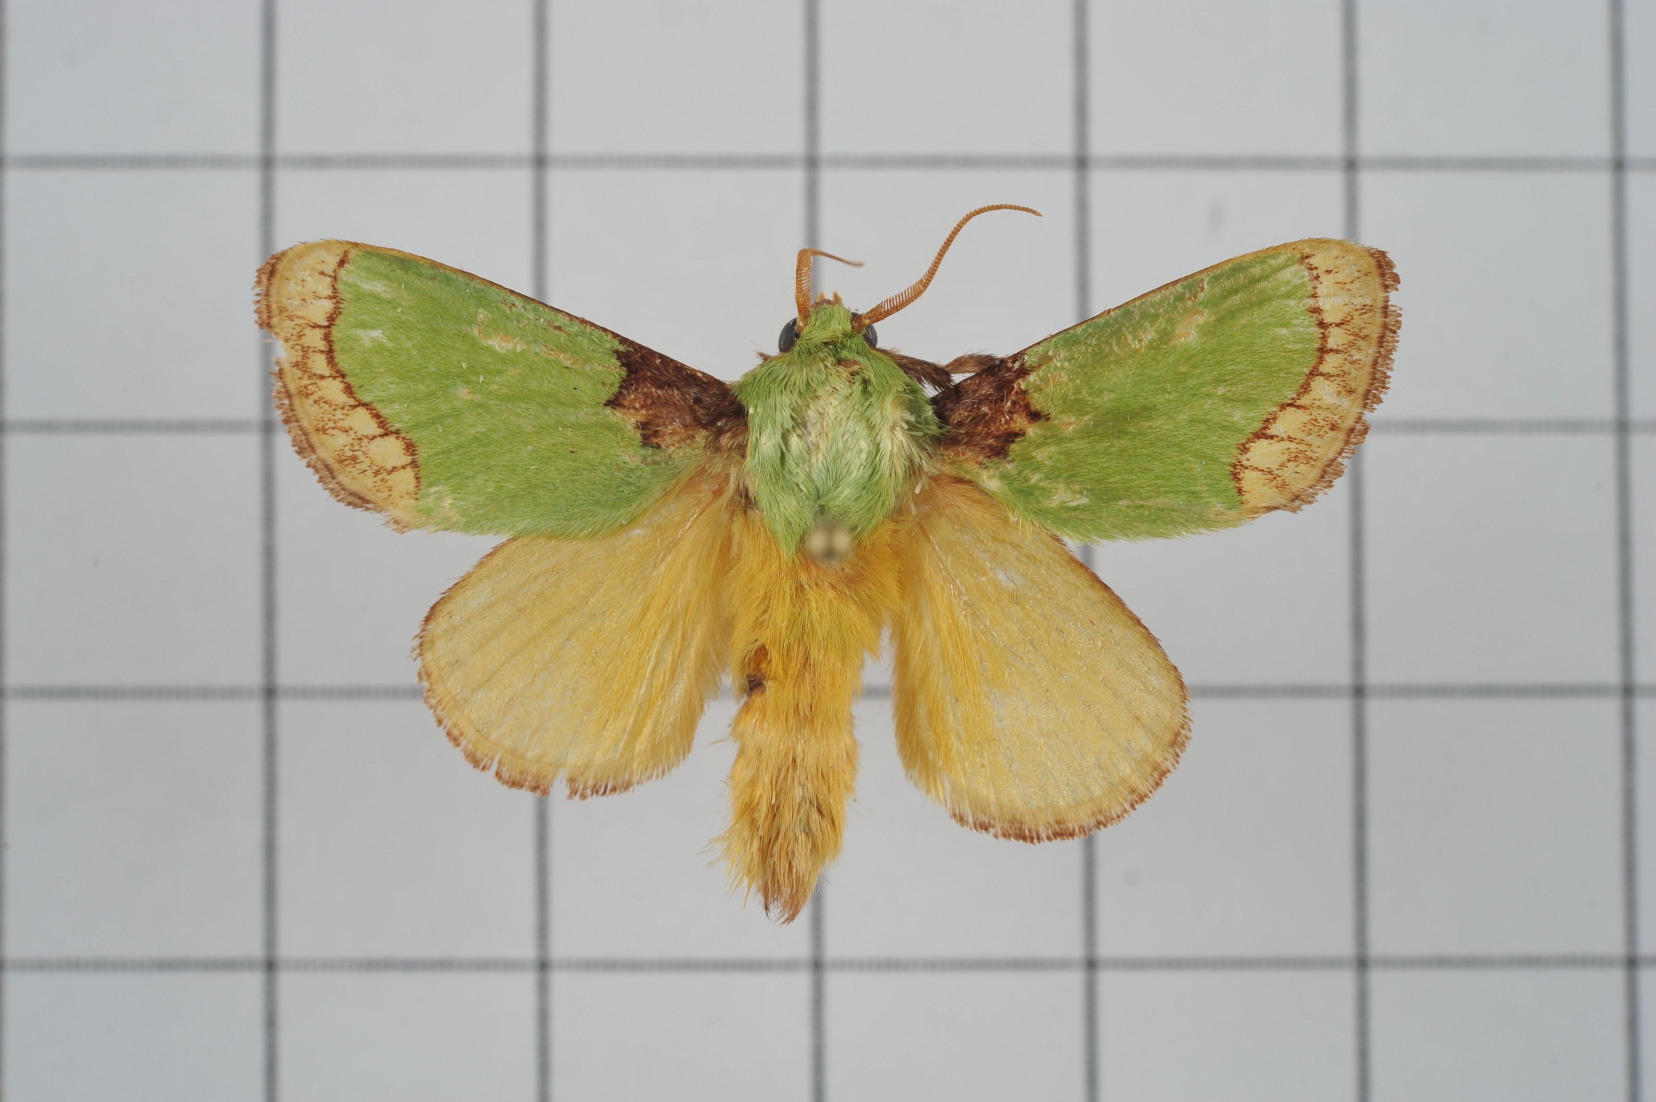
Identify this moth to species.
Parasa consocia
